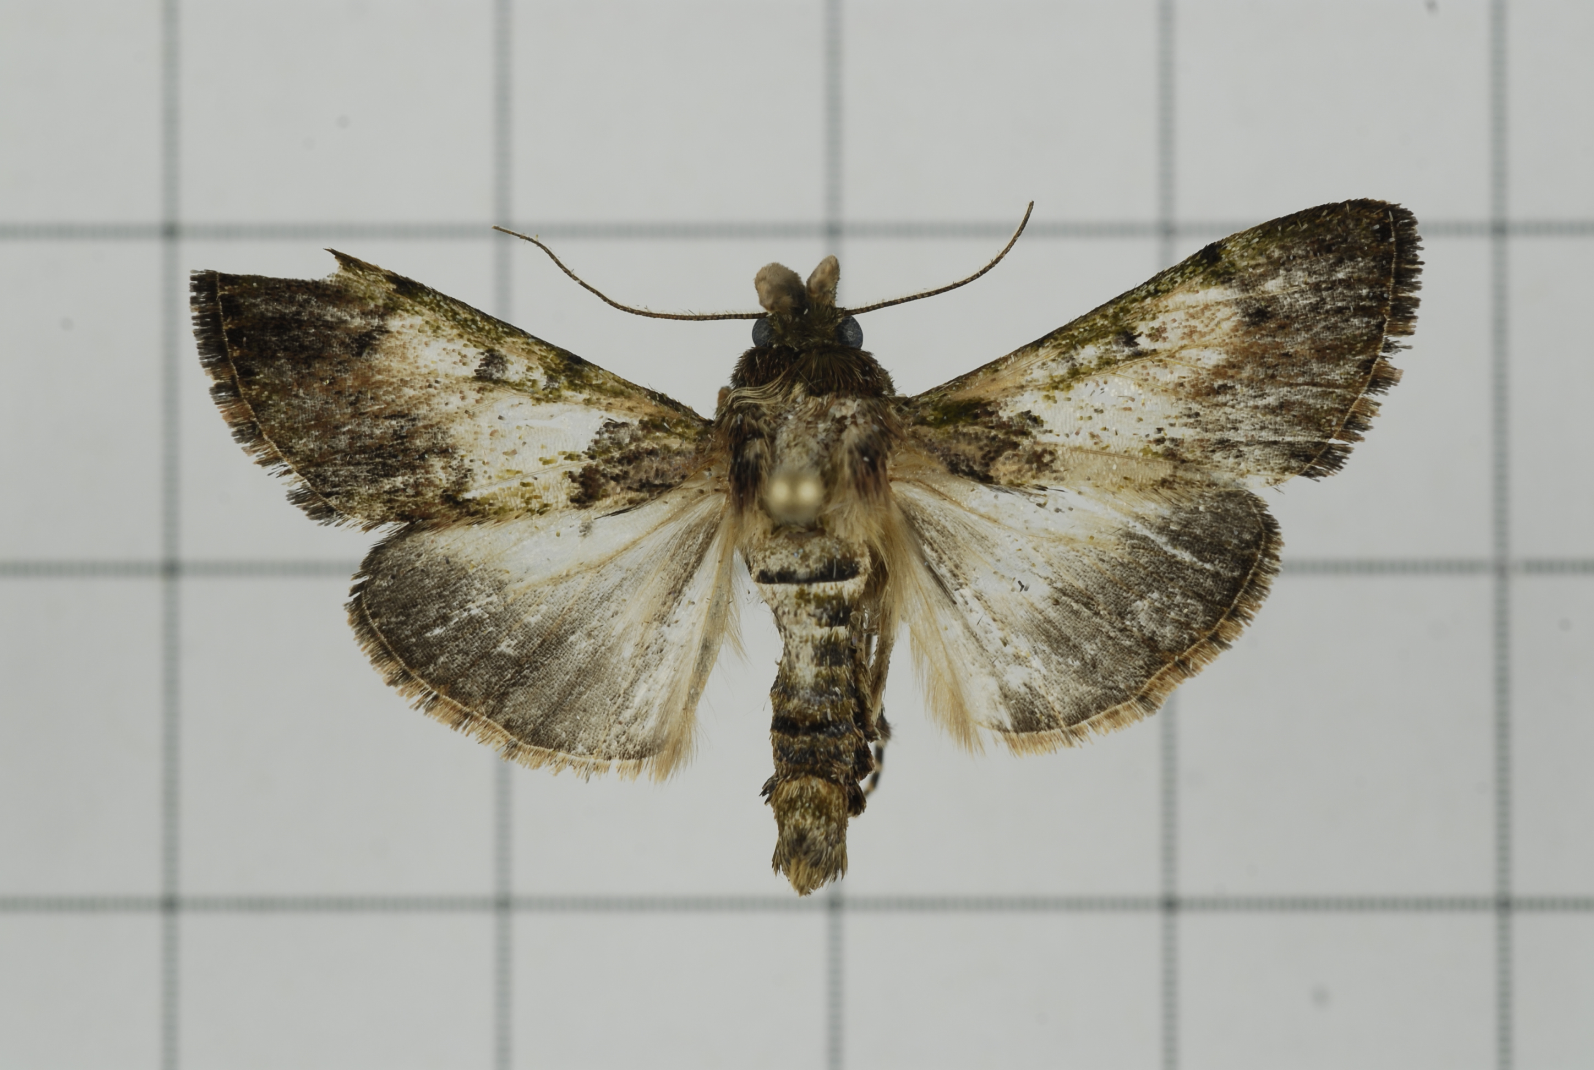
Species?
Teliphasa nubilosa
